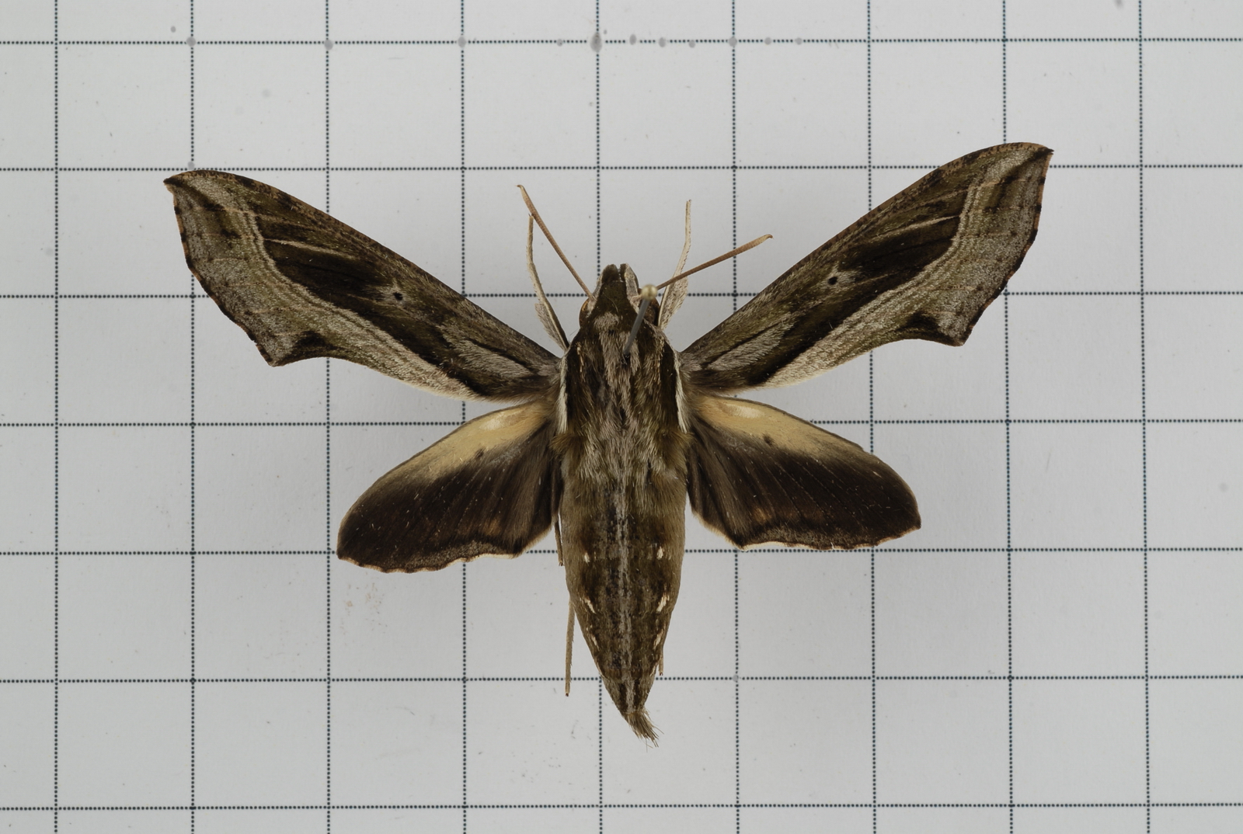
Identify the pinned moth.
Hippotion velox
